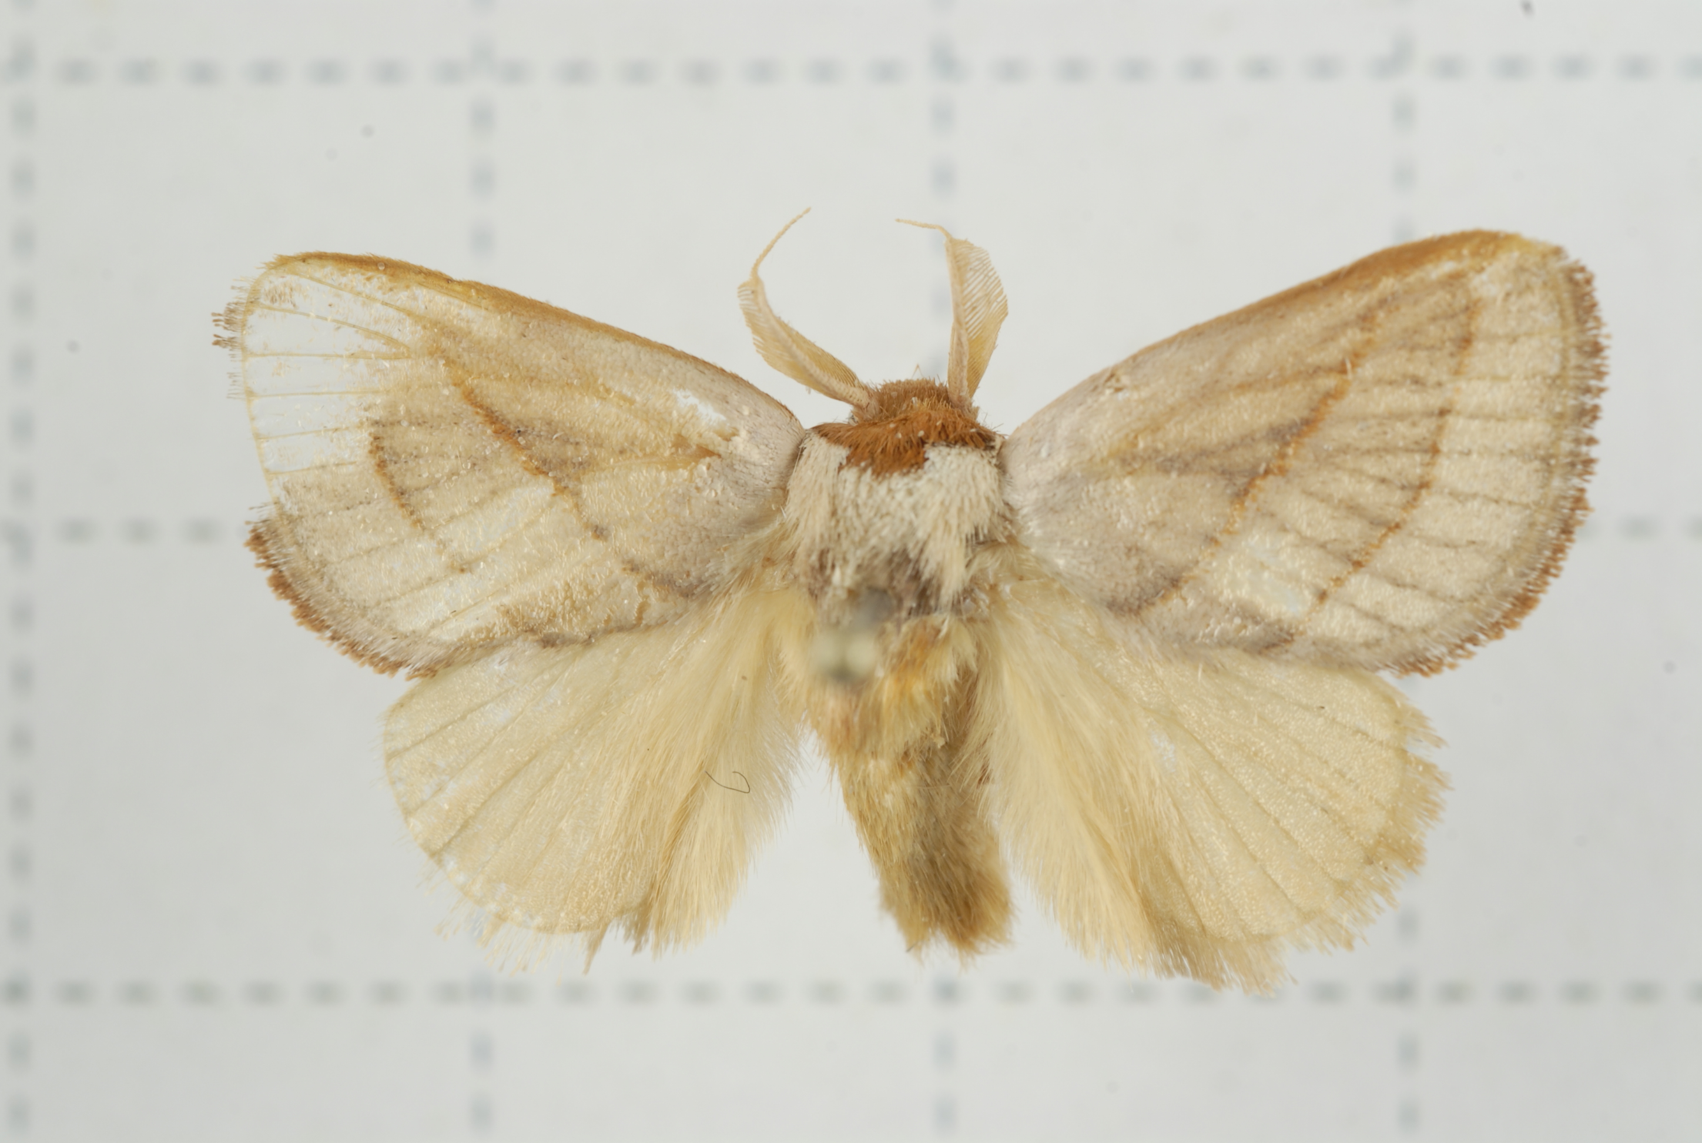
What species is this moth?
Cania heppneri
